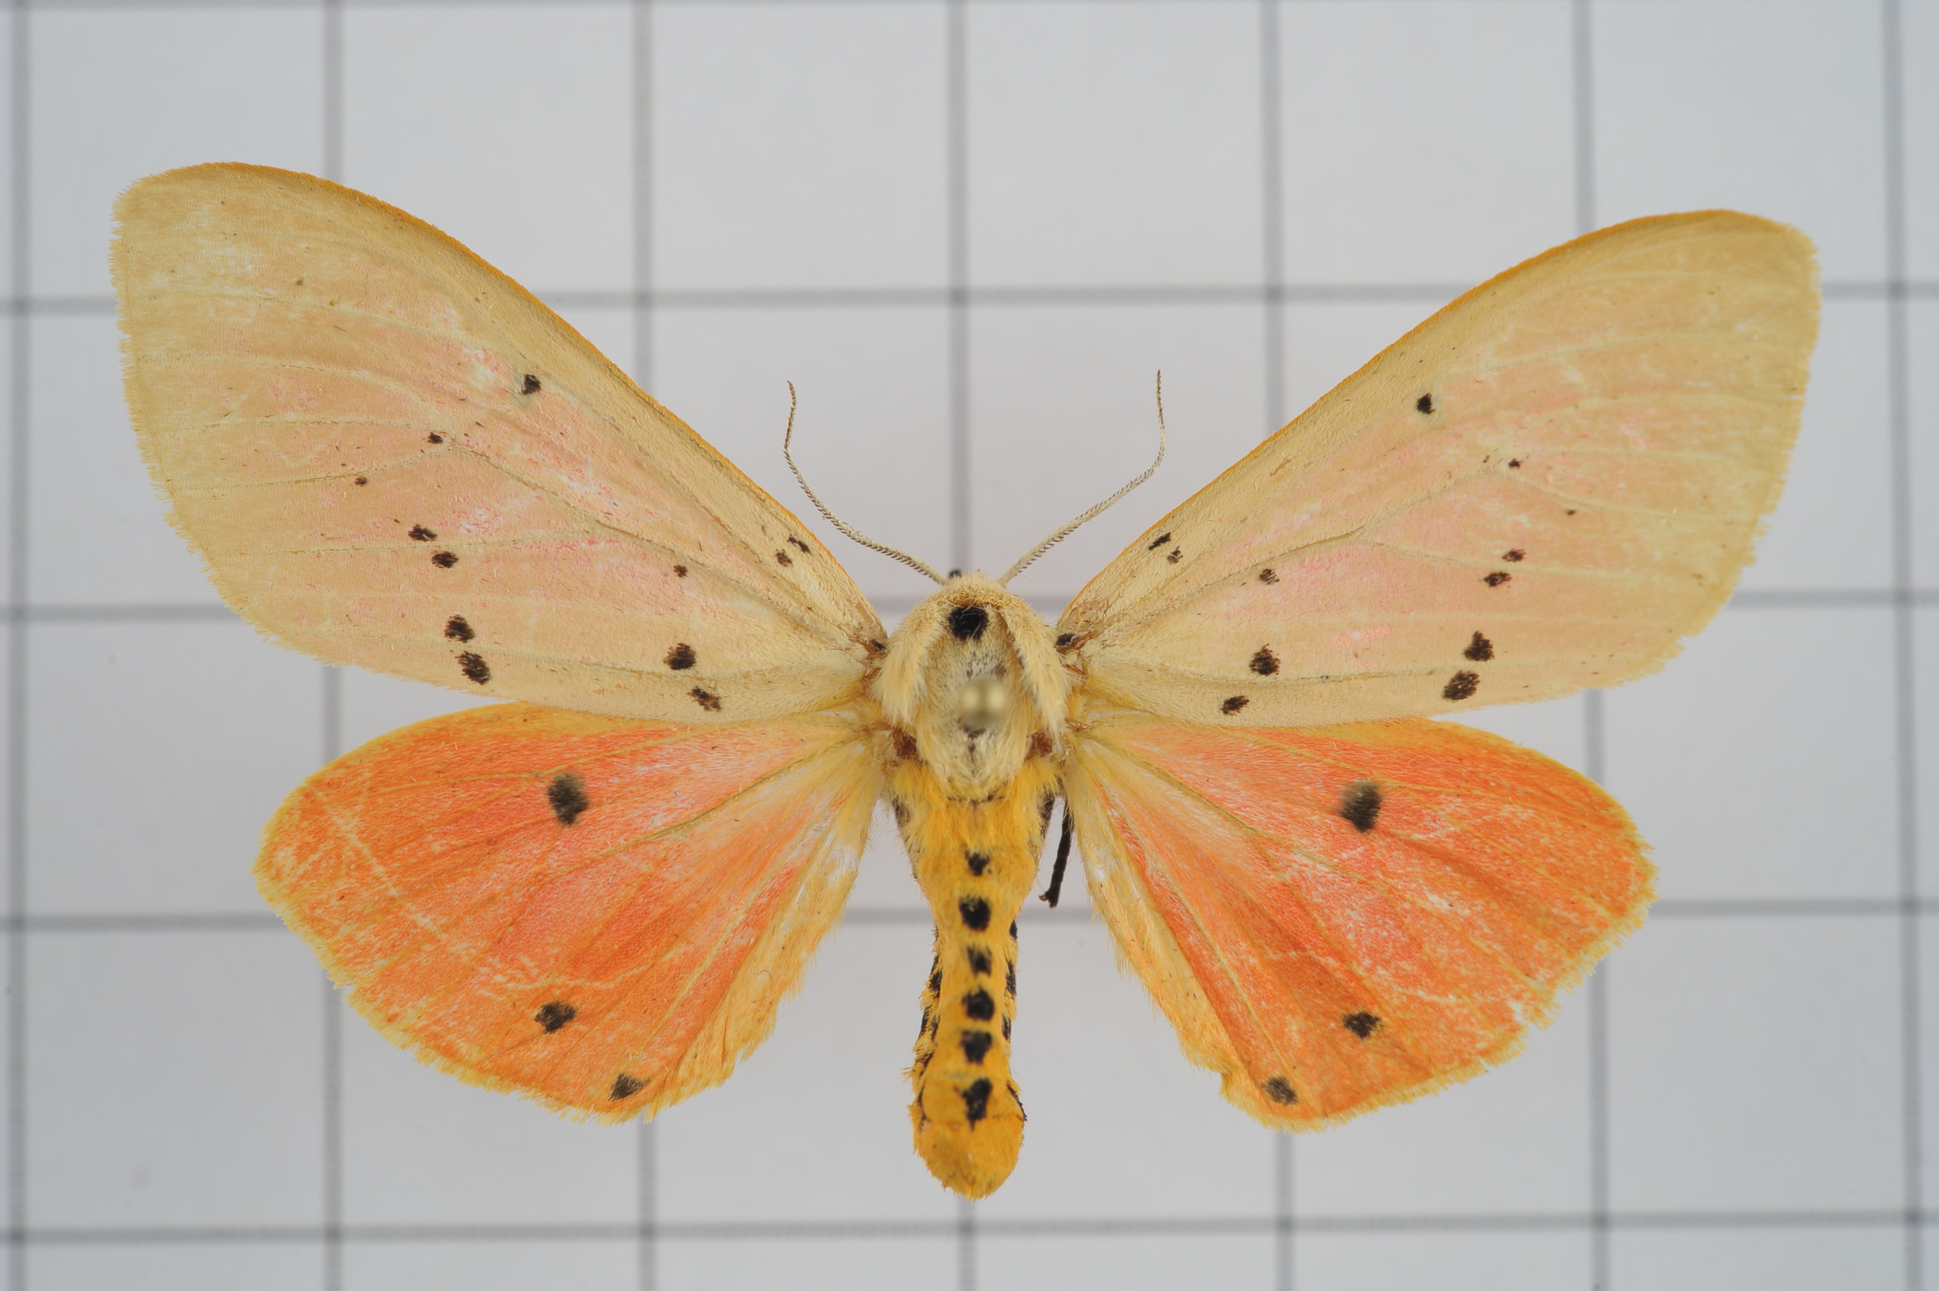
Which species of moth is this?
Spilarctia postrubida
